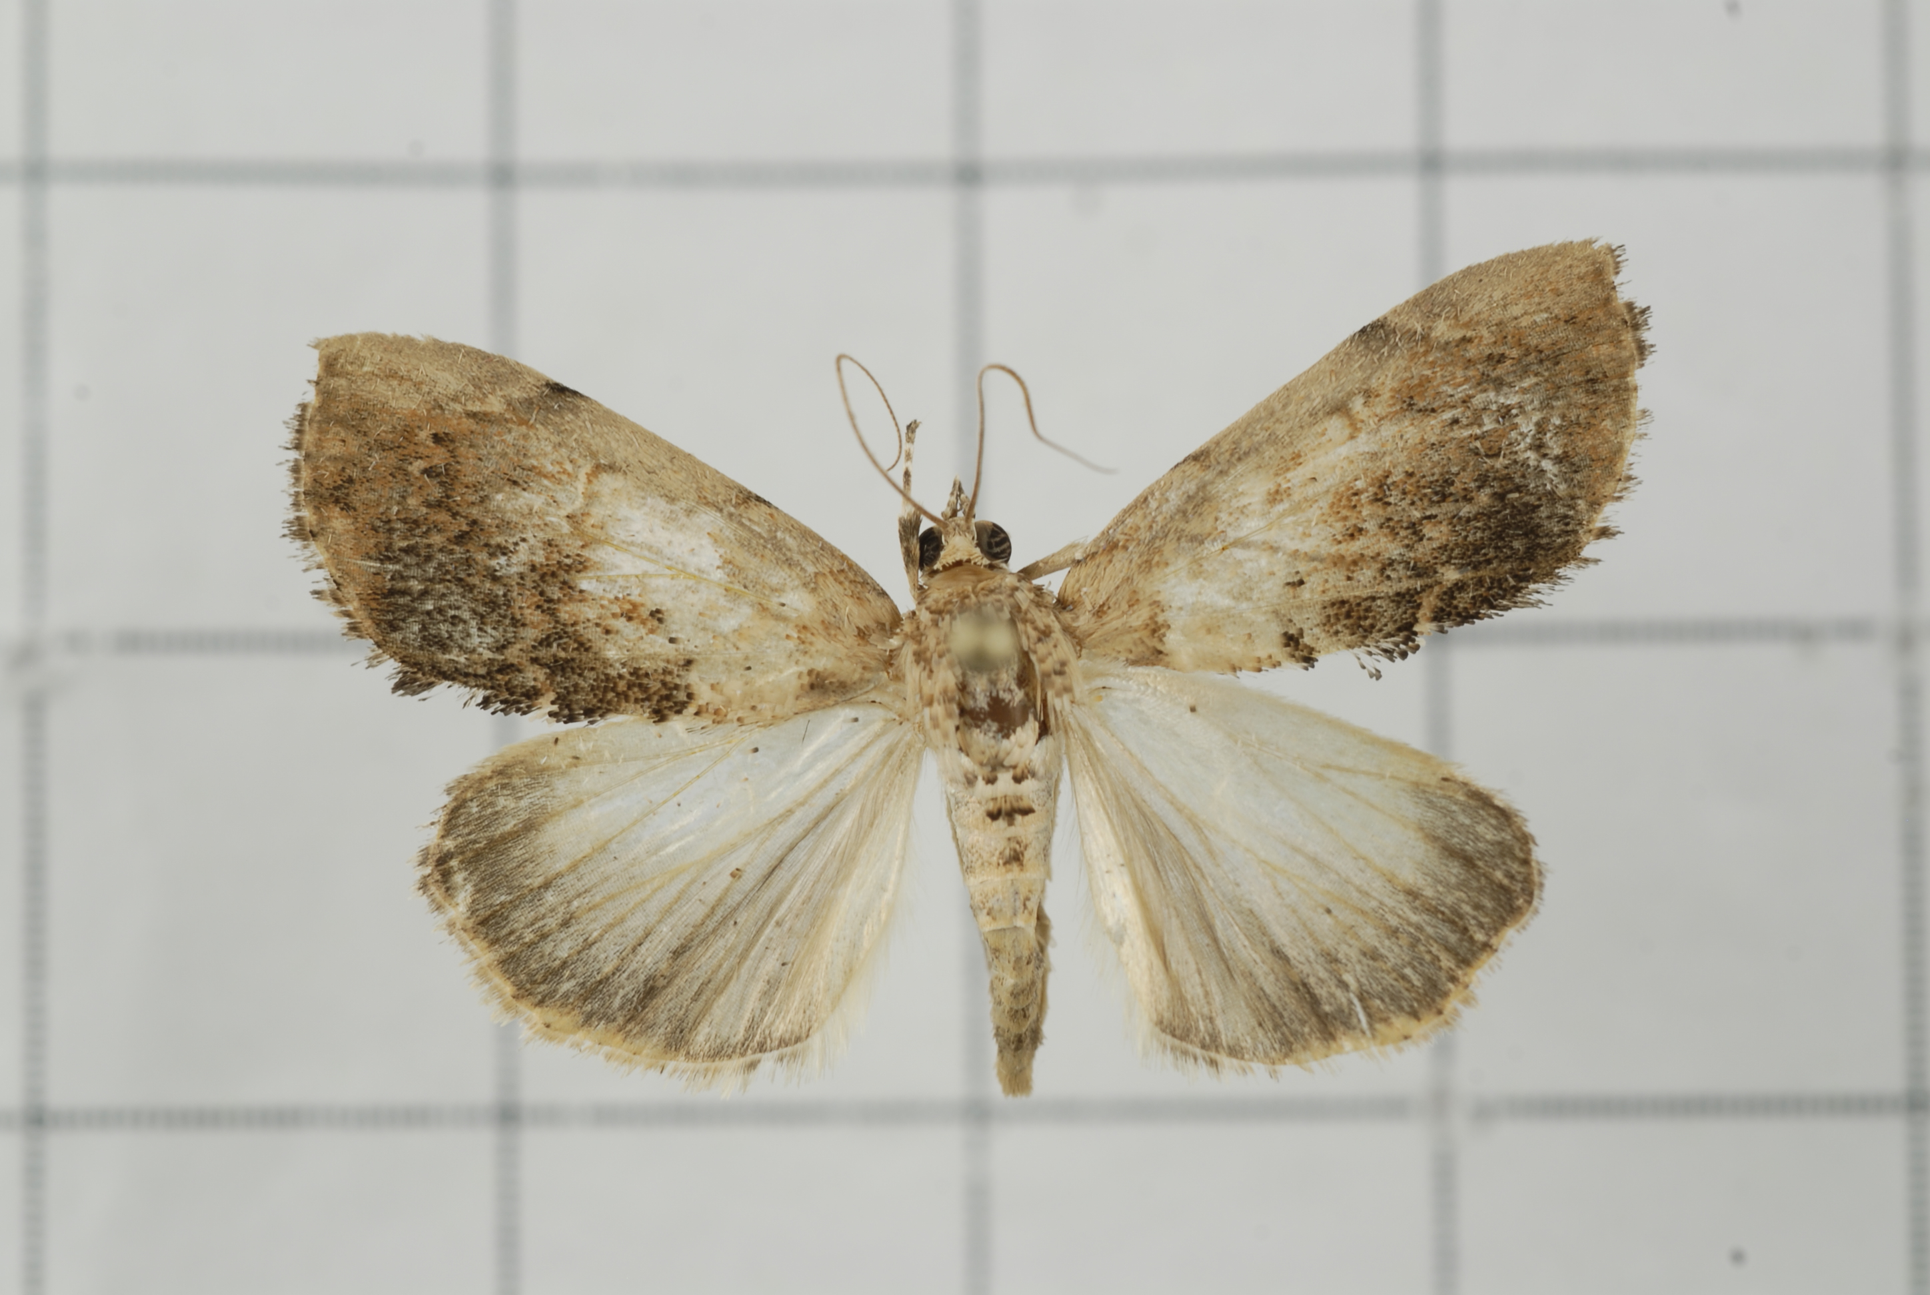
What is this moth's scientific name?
Crocidolomia subhirsutalis
